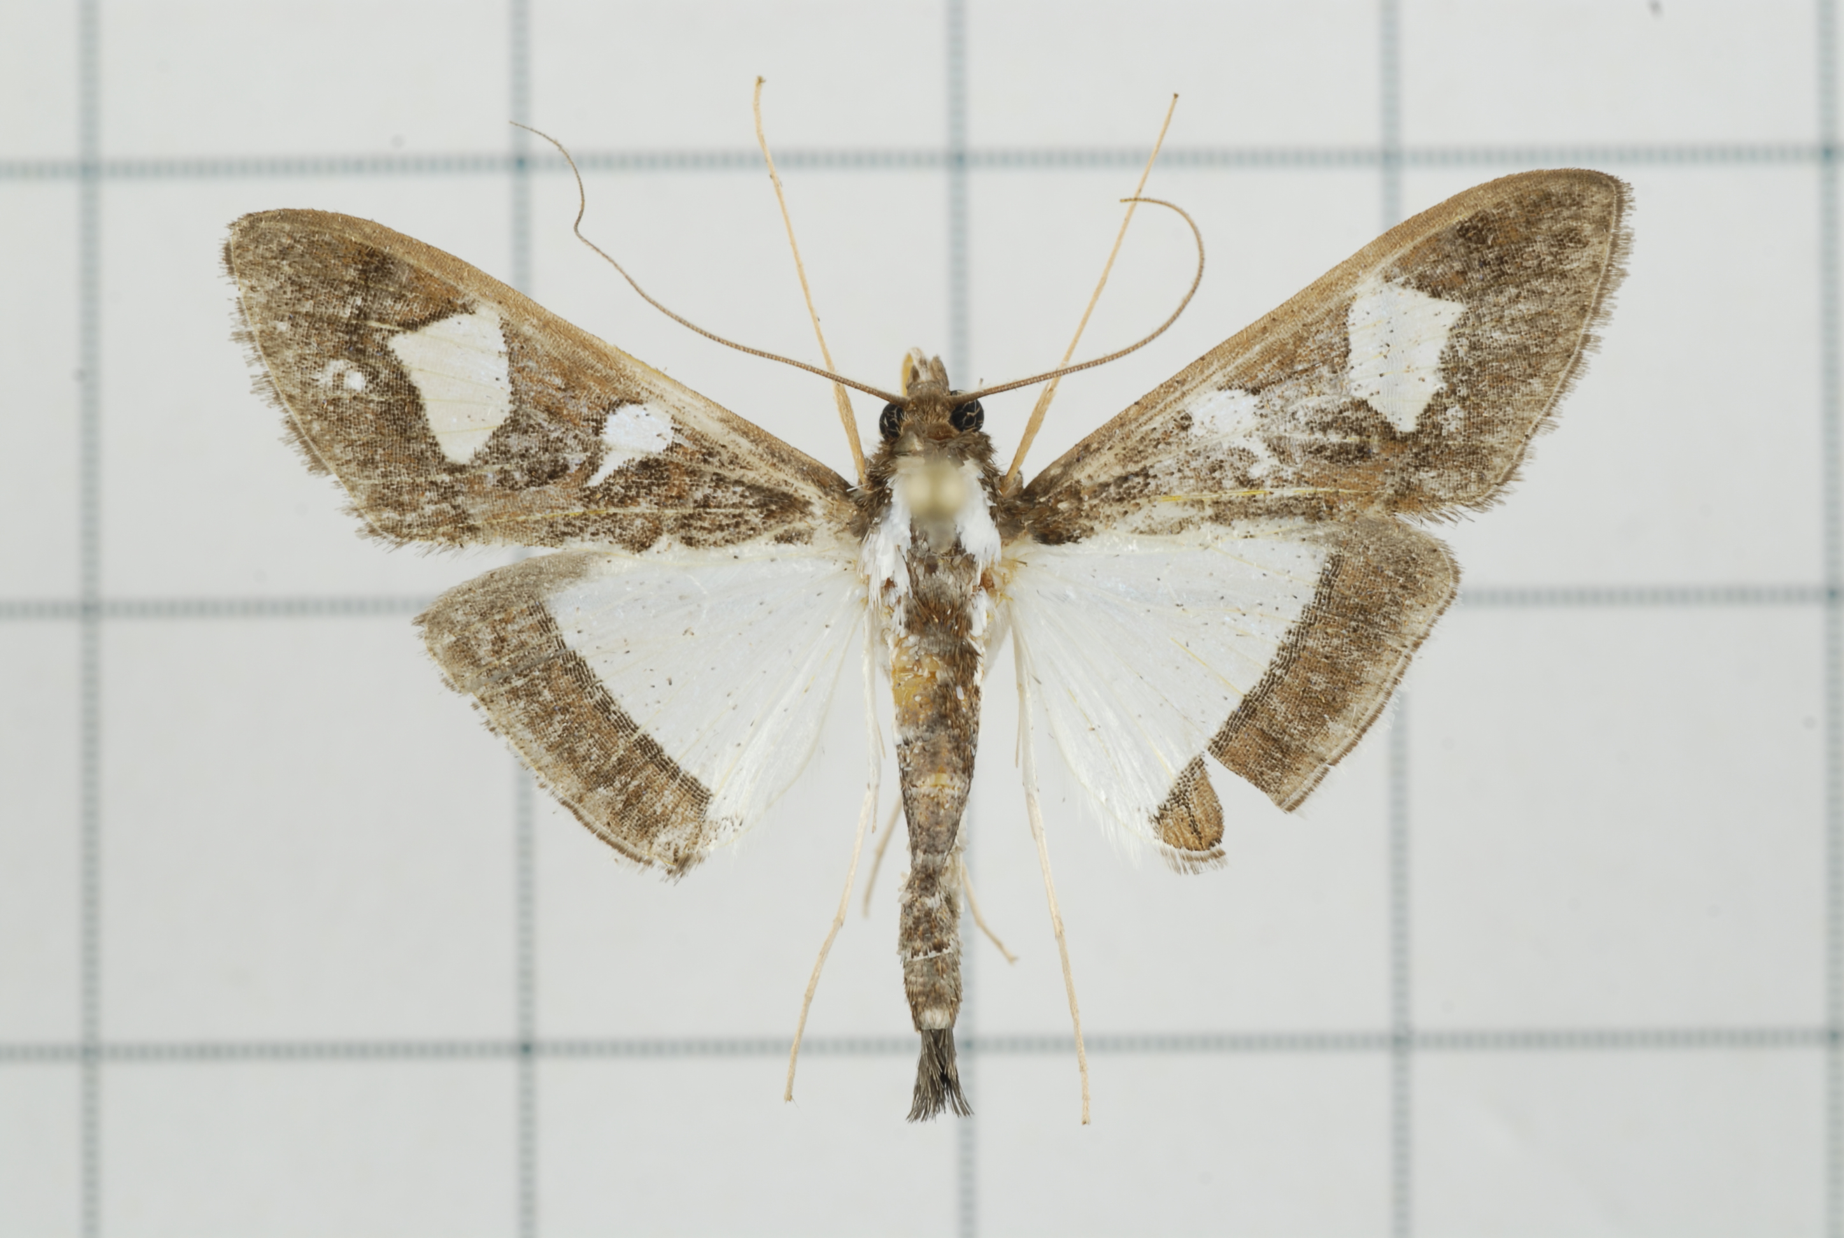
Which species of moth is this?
Glyphodes bivitralis
